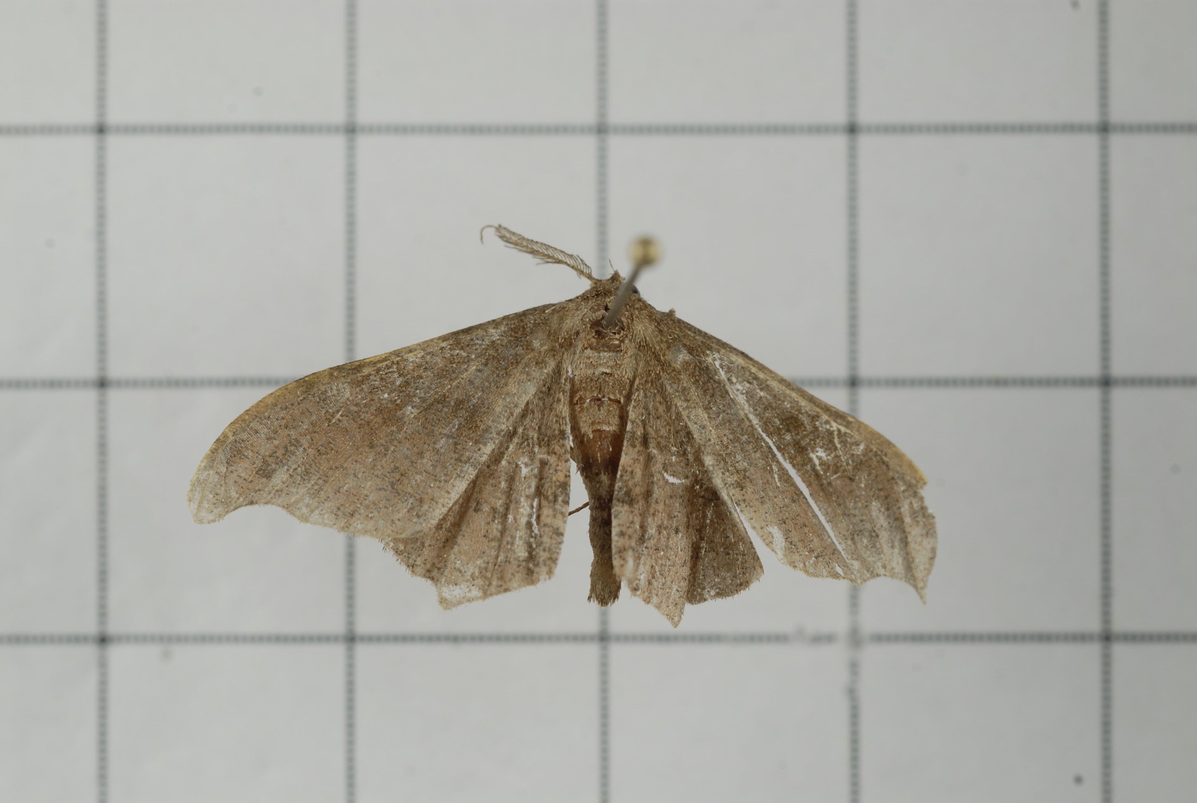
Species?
Hyposidra talaca talaca
